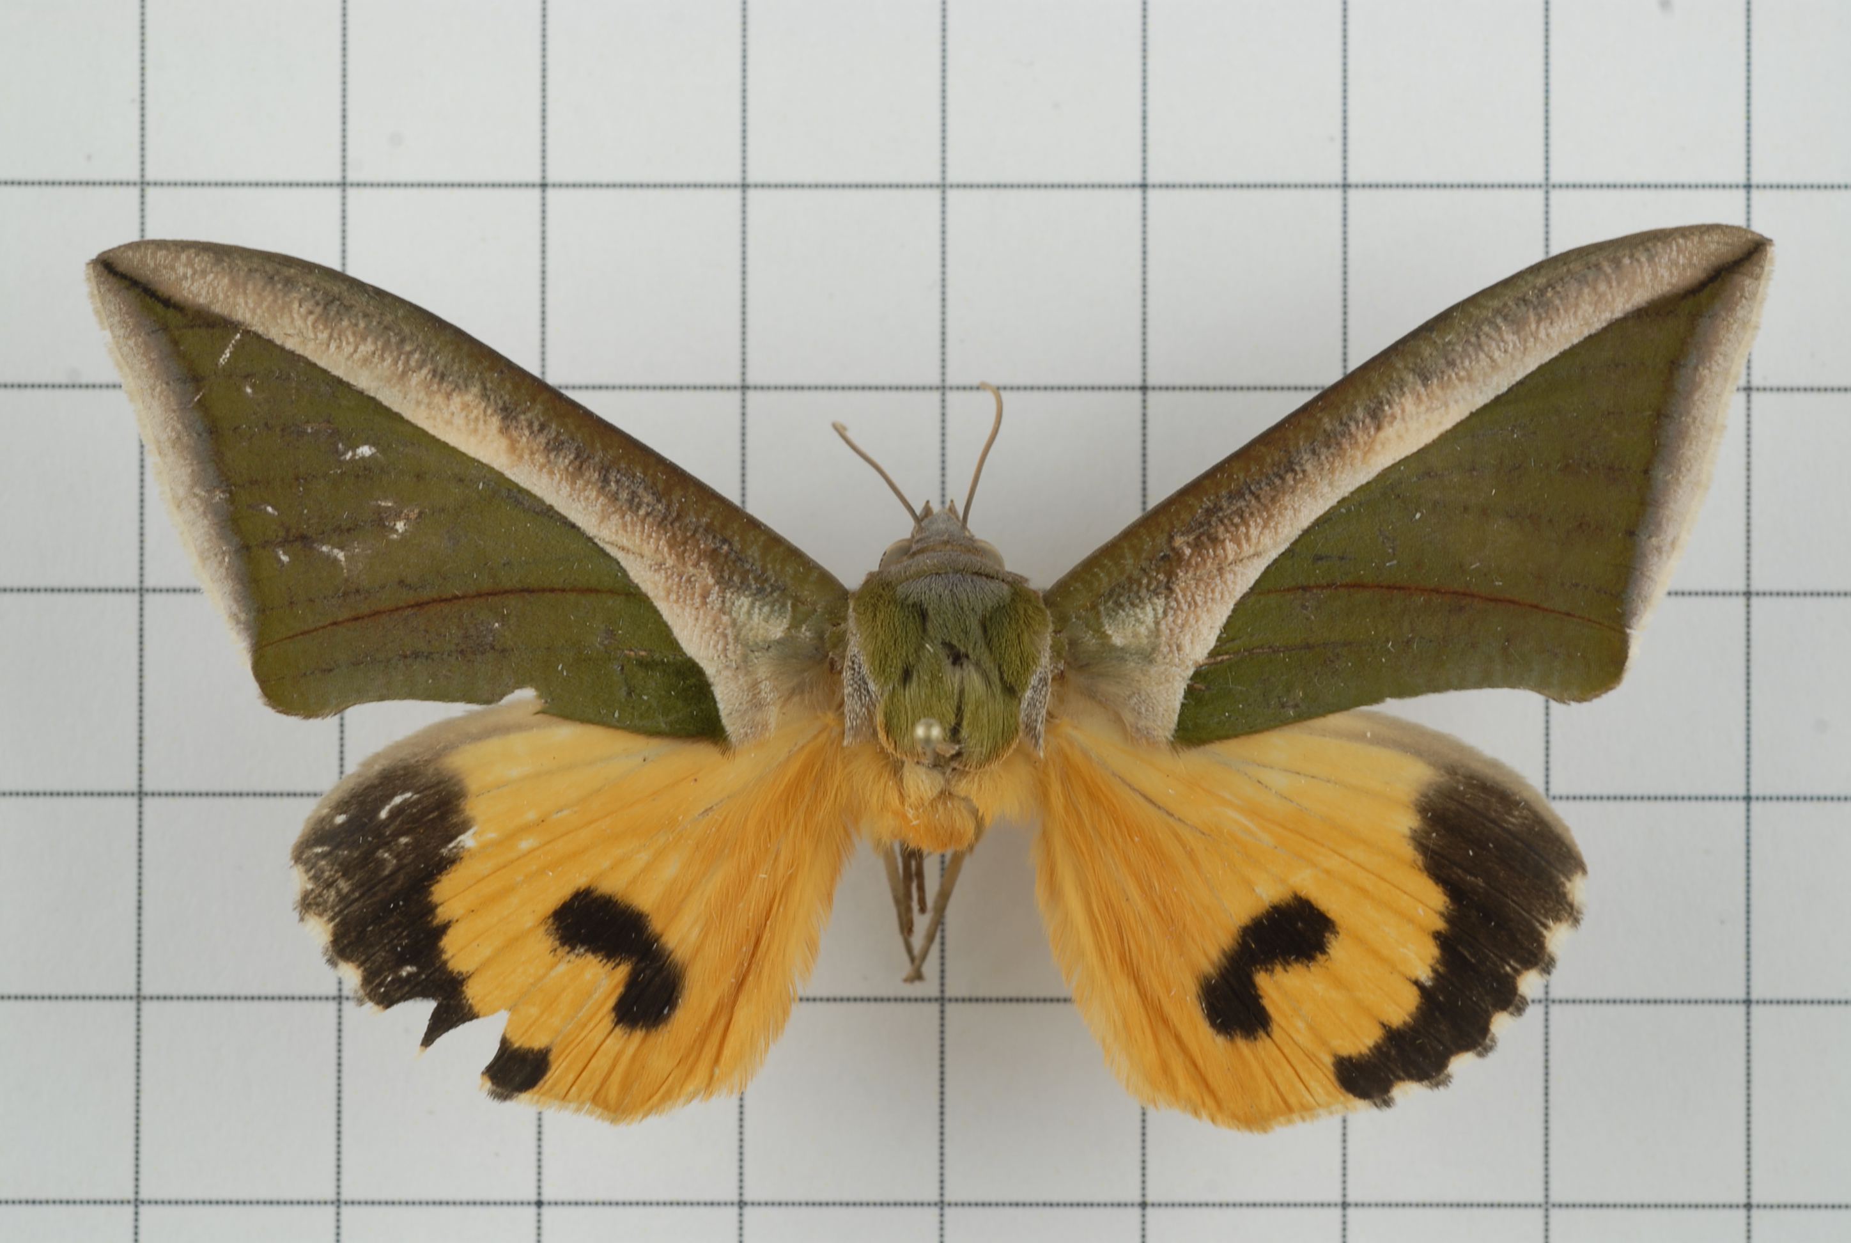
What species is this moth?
Eudocima salaminia
